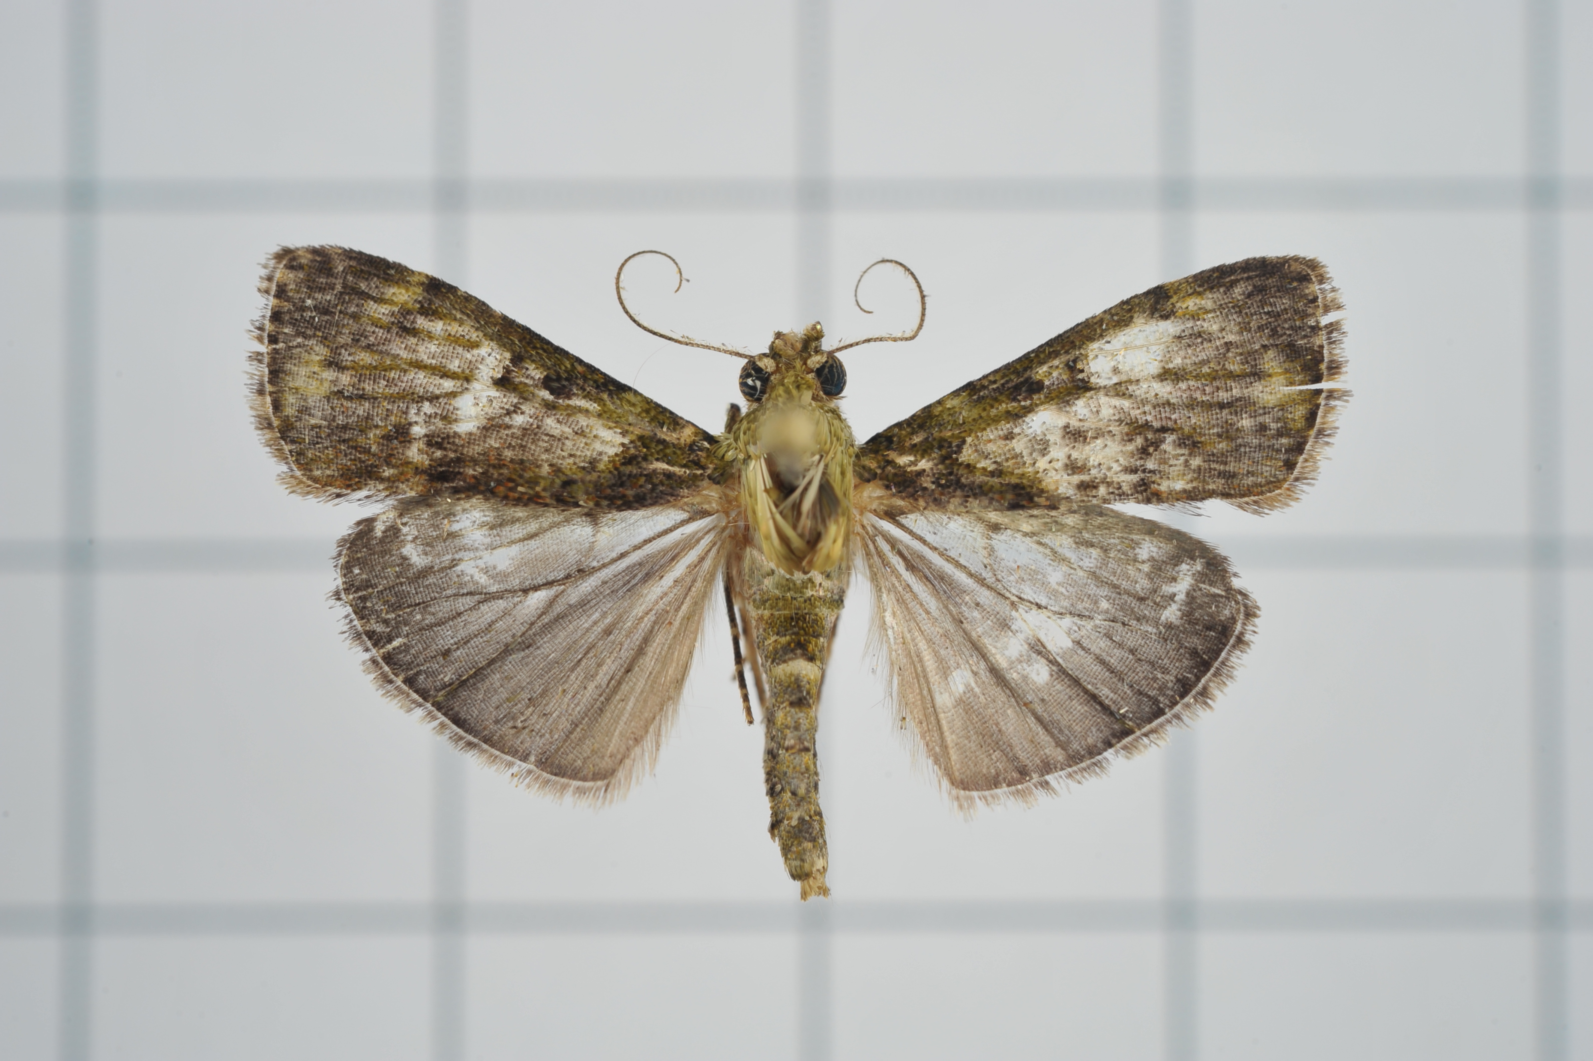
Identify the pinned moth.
Lamida obscura
